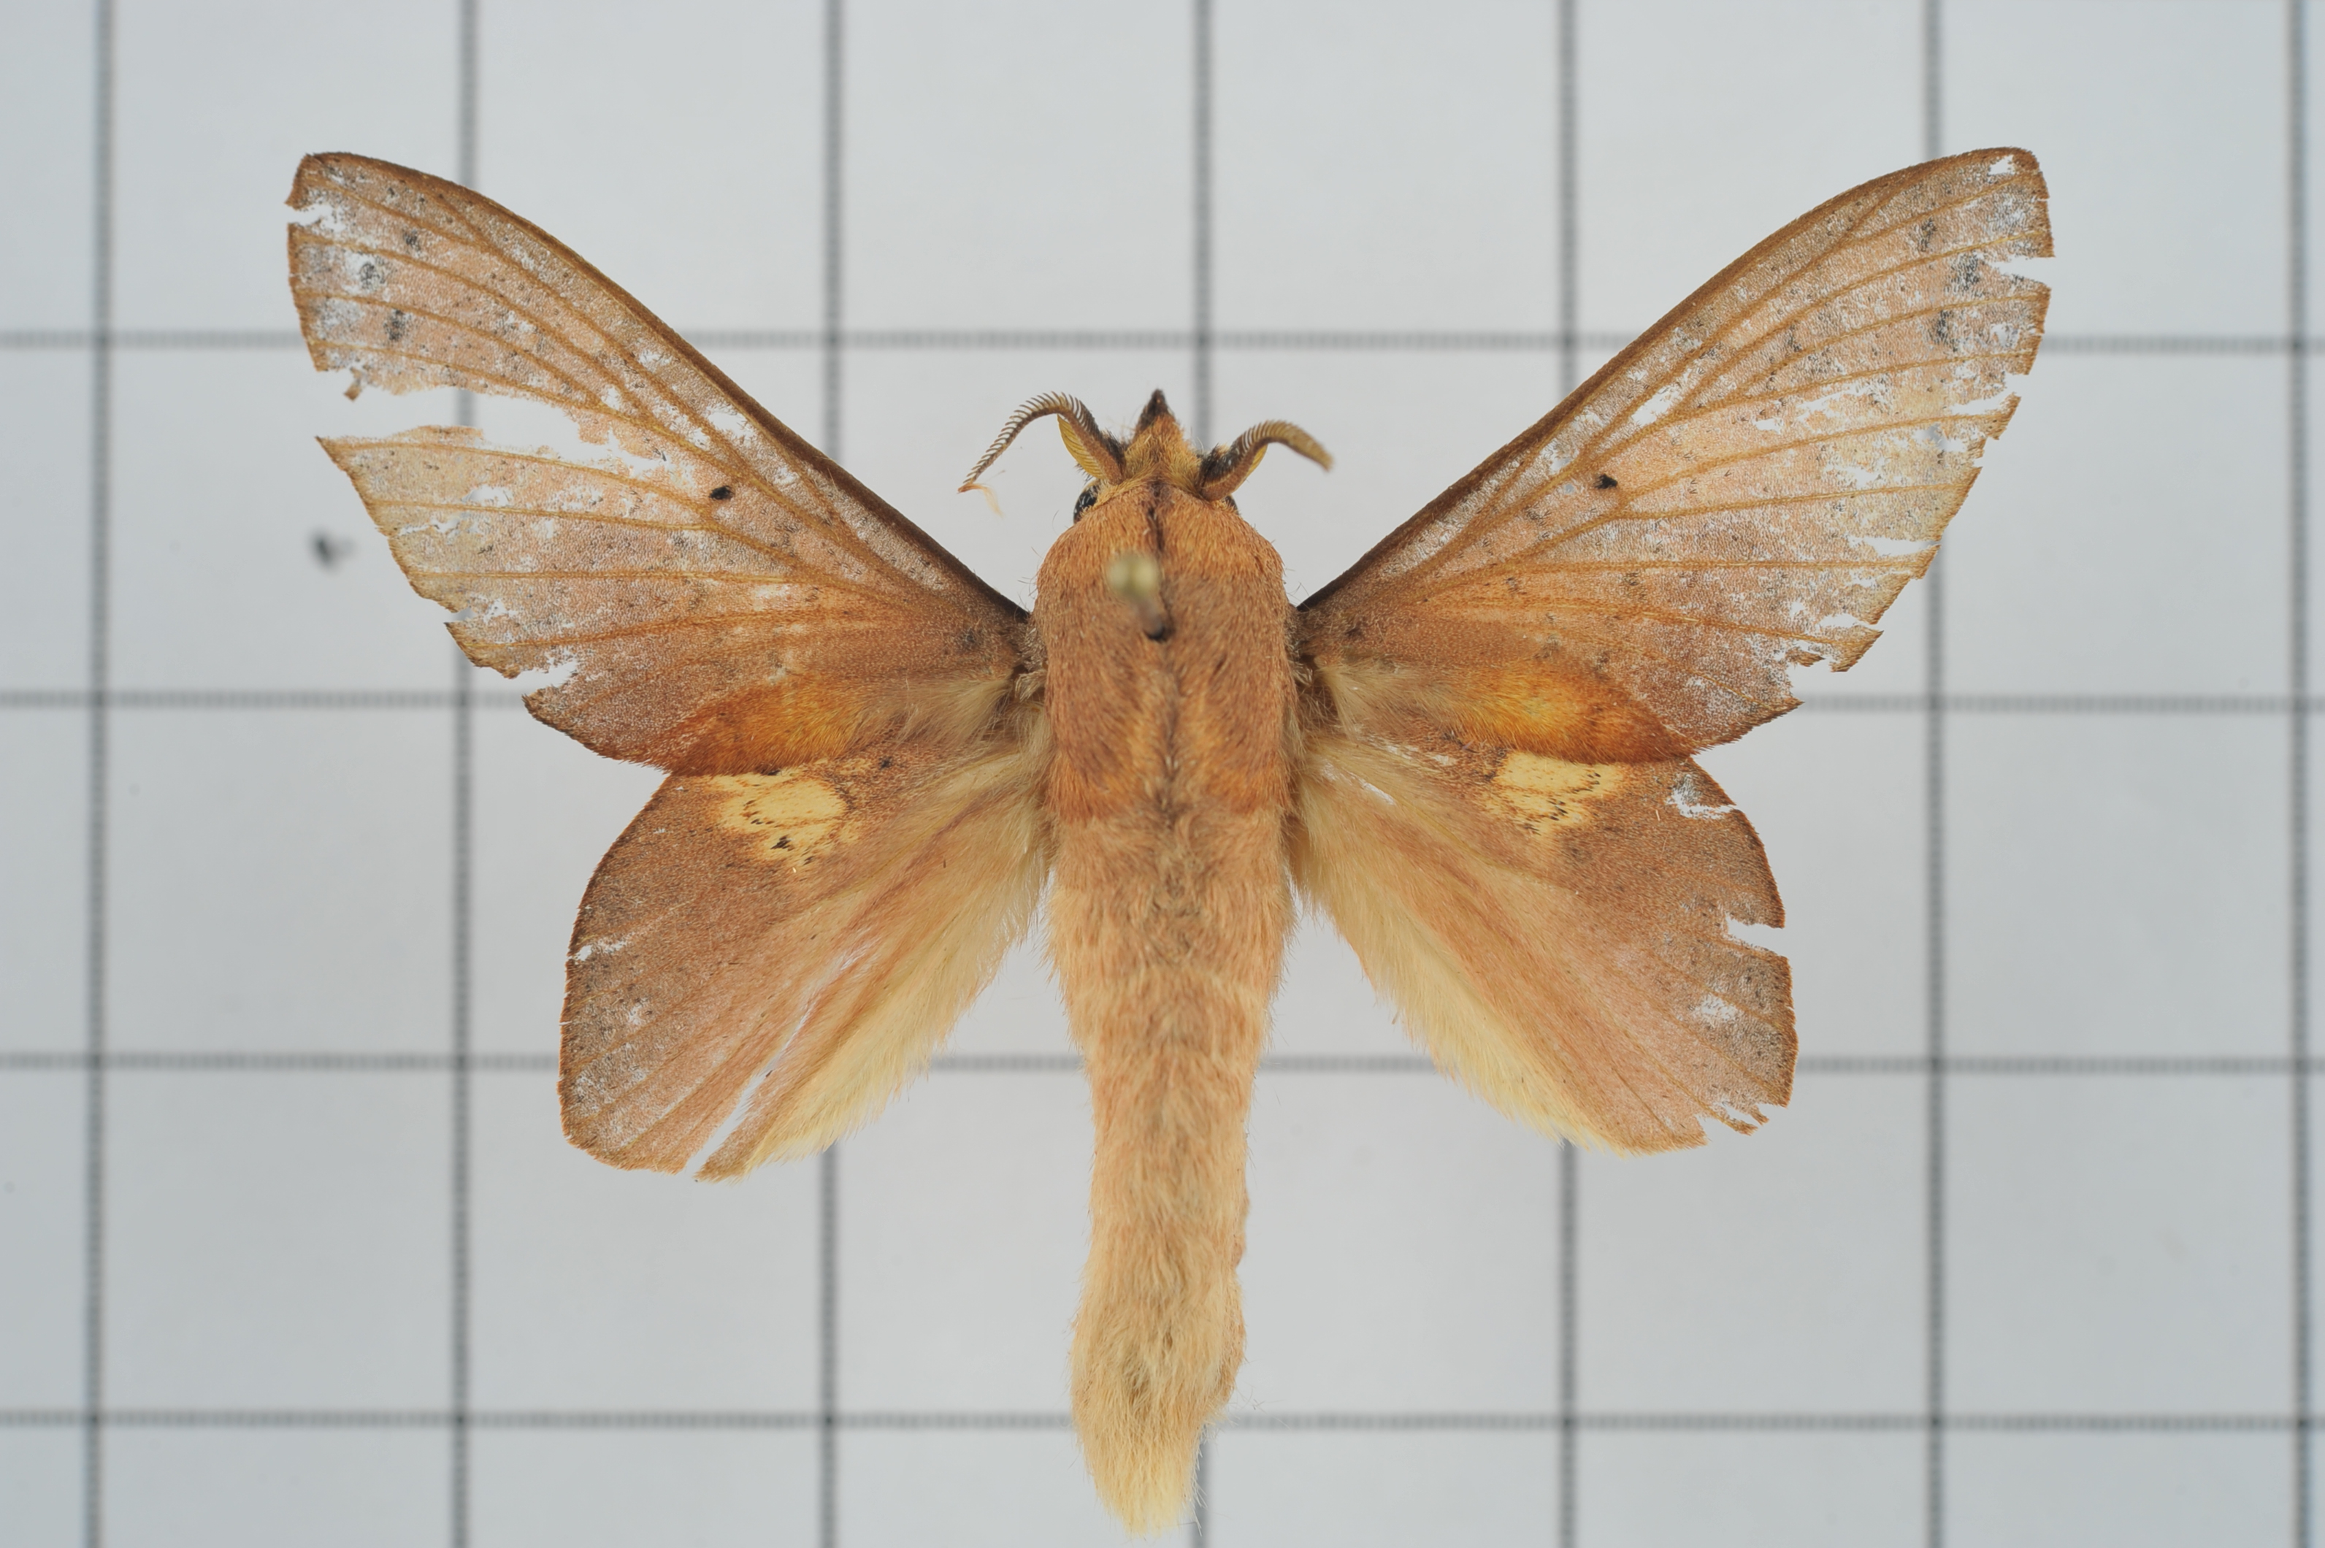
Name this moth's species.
Gastropacha pardale formosana
